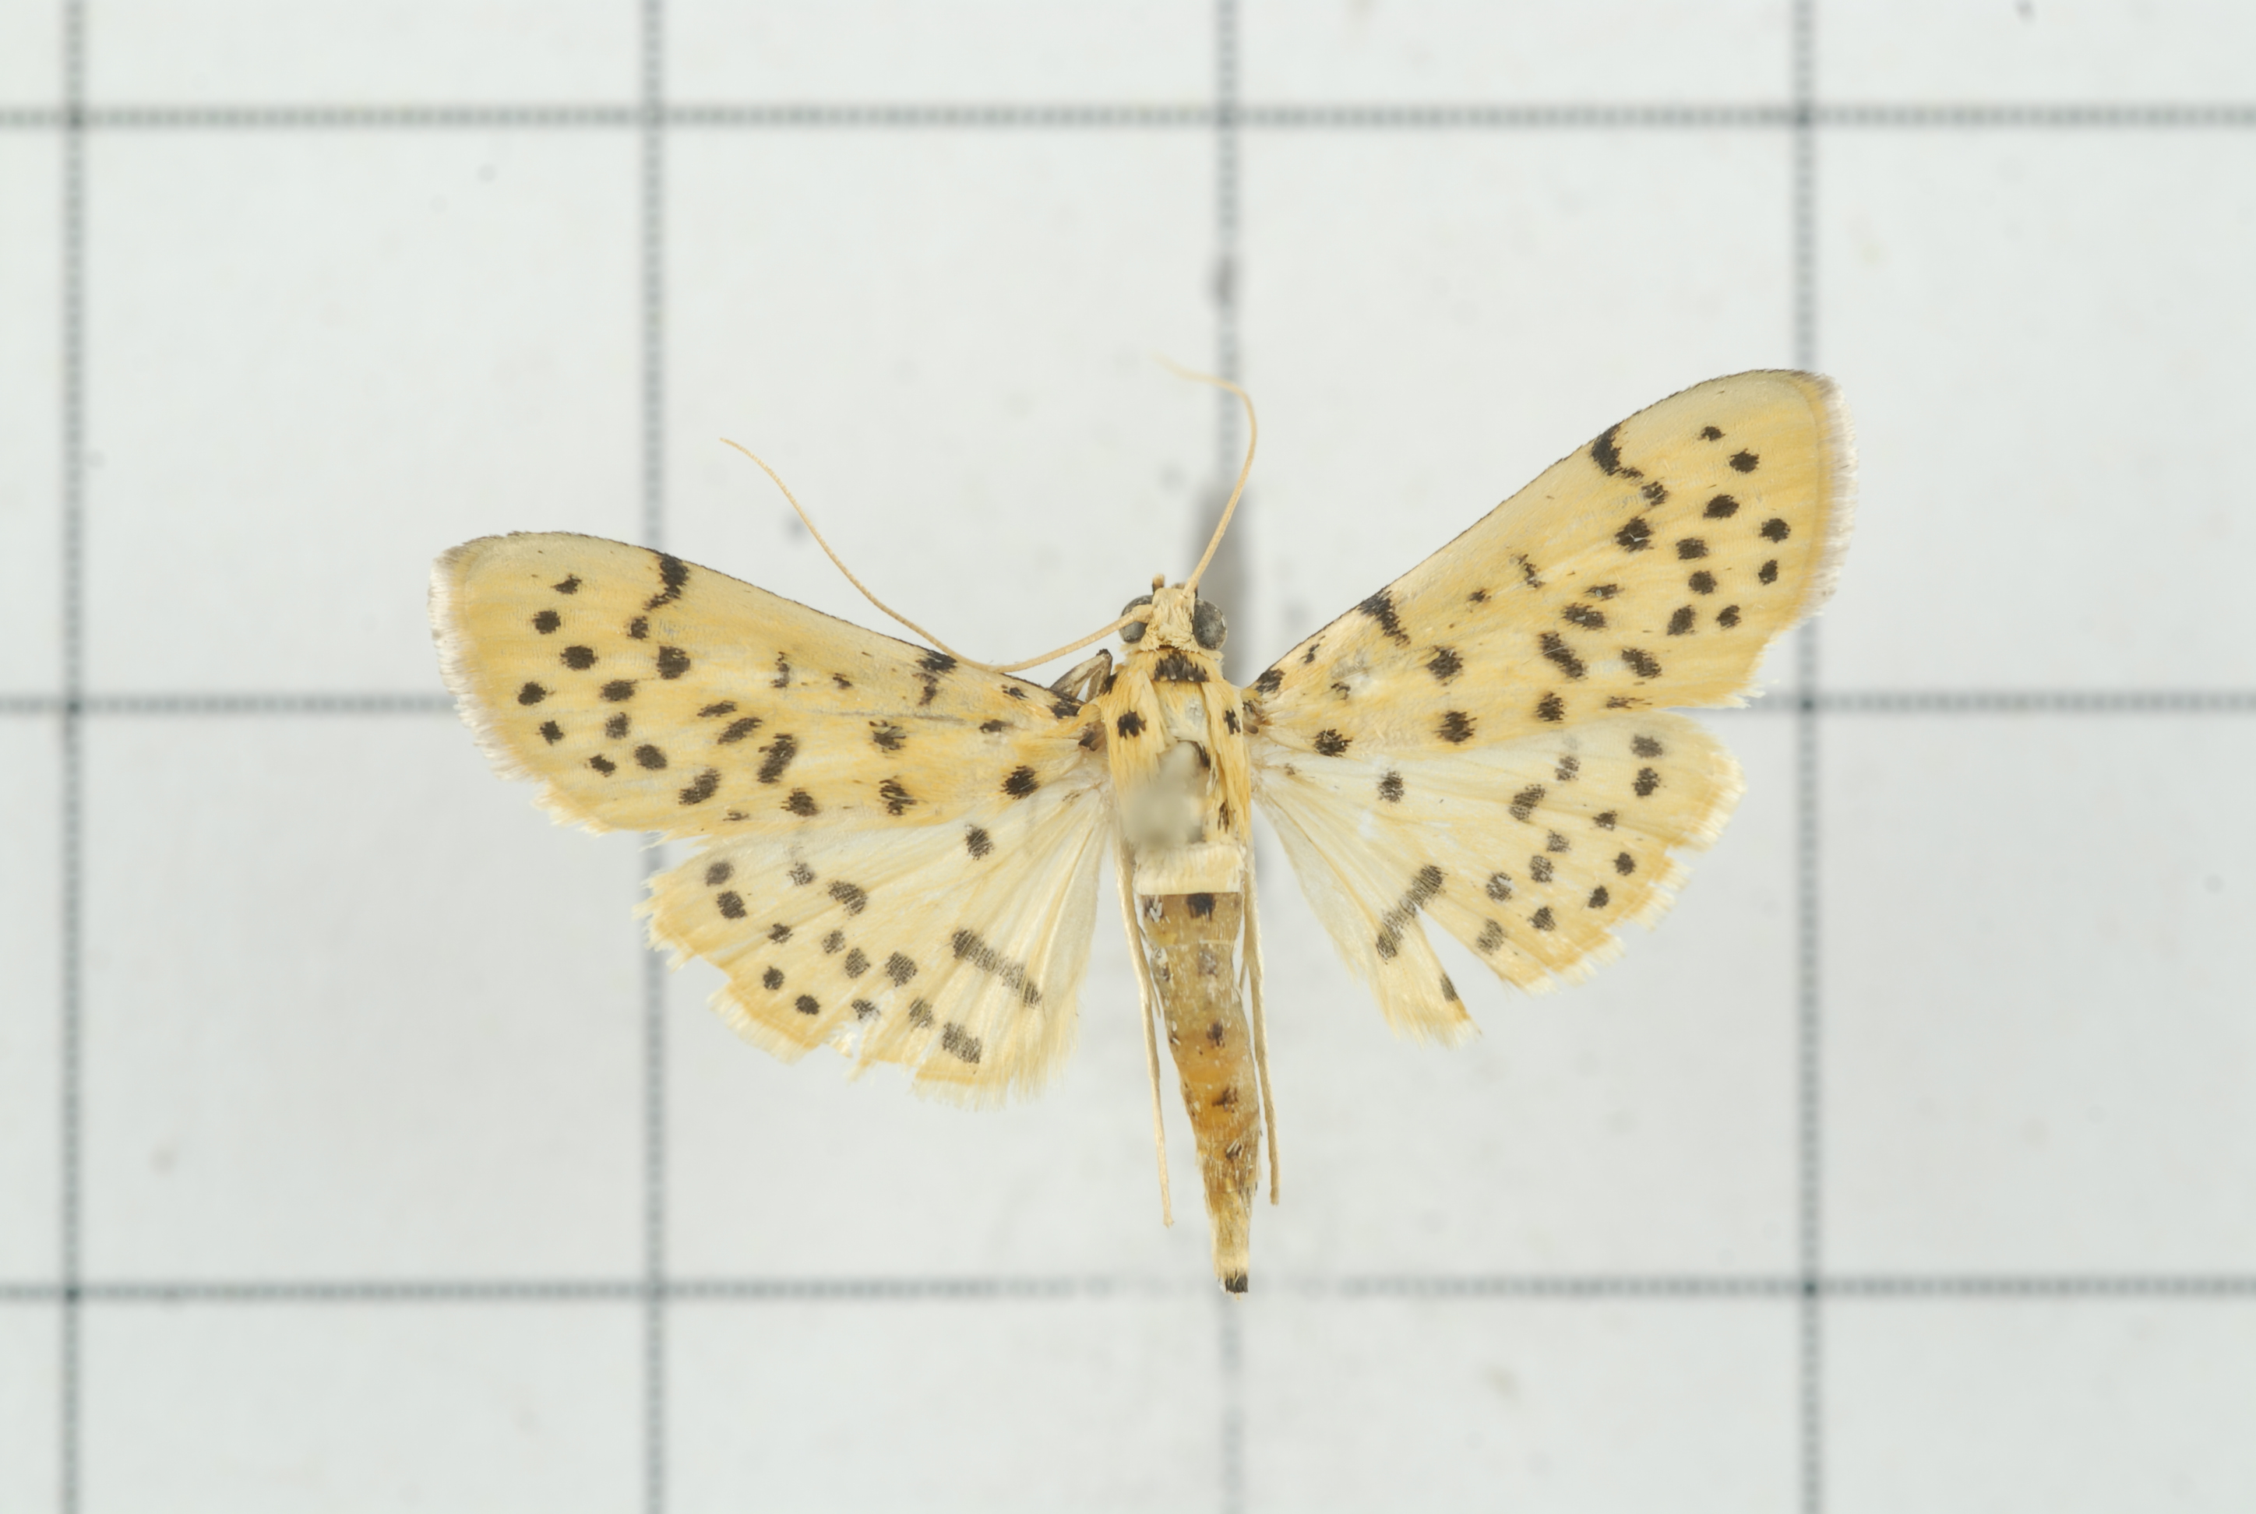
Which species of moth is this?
Conogethes parvipunctalis
